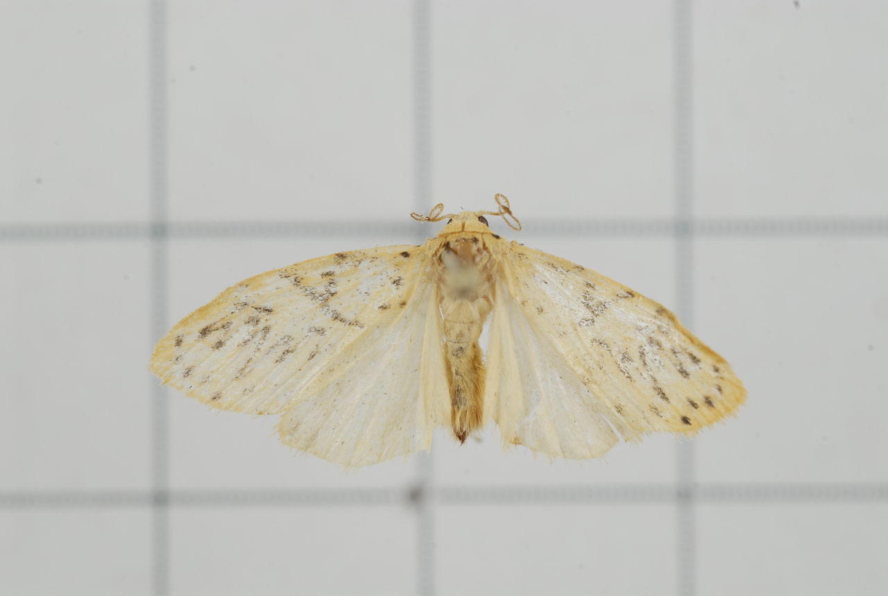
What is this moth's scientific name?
Huangilene alikangiae alikangiae
